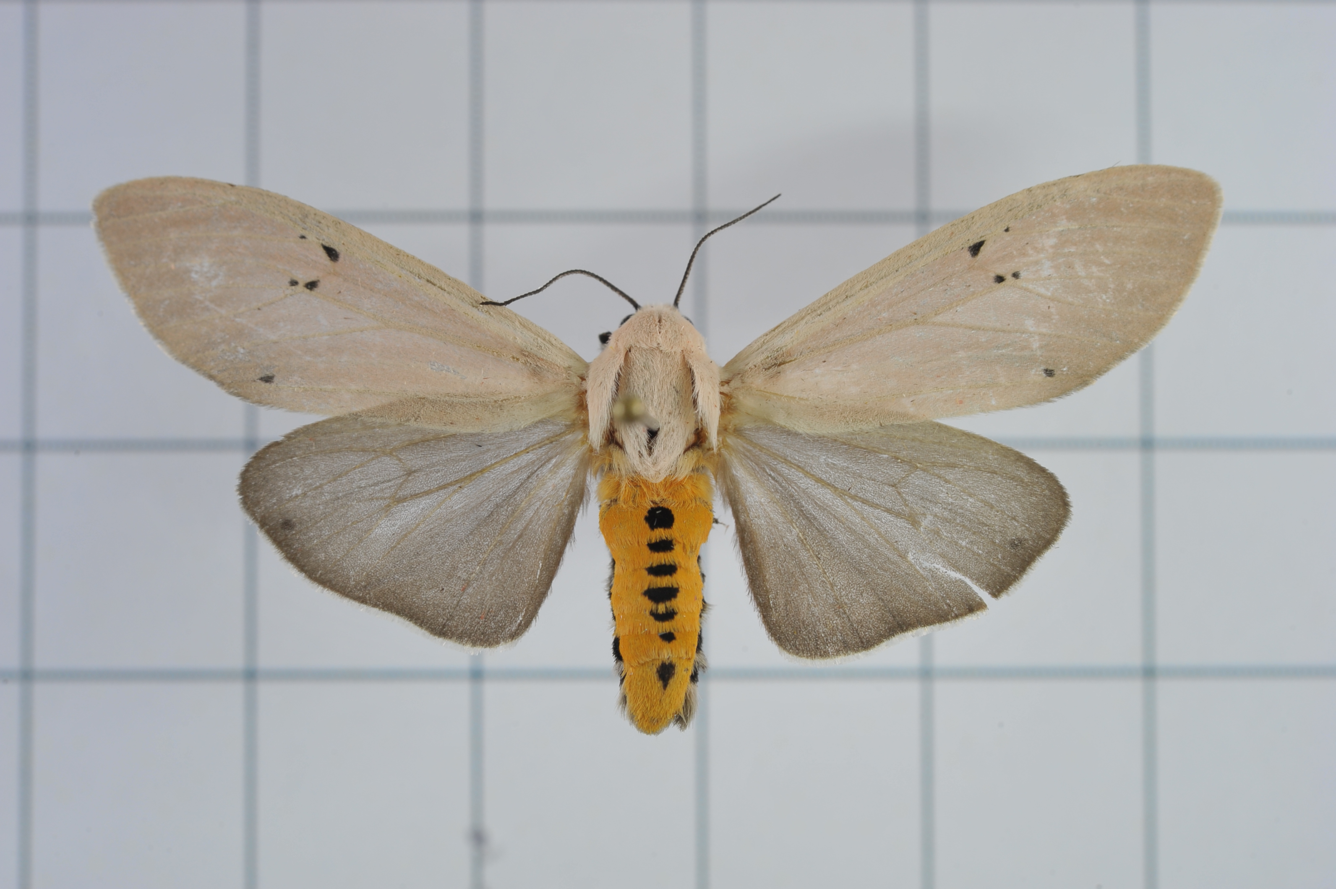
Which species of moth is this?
Creatonotos transiens koni
